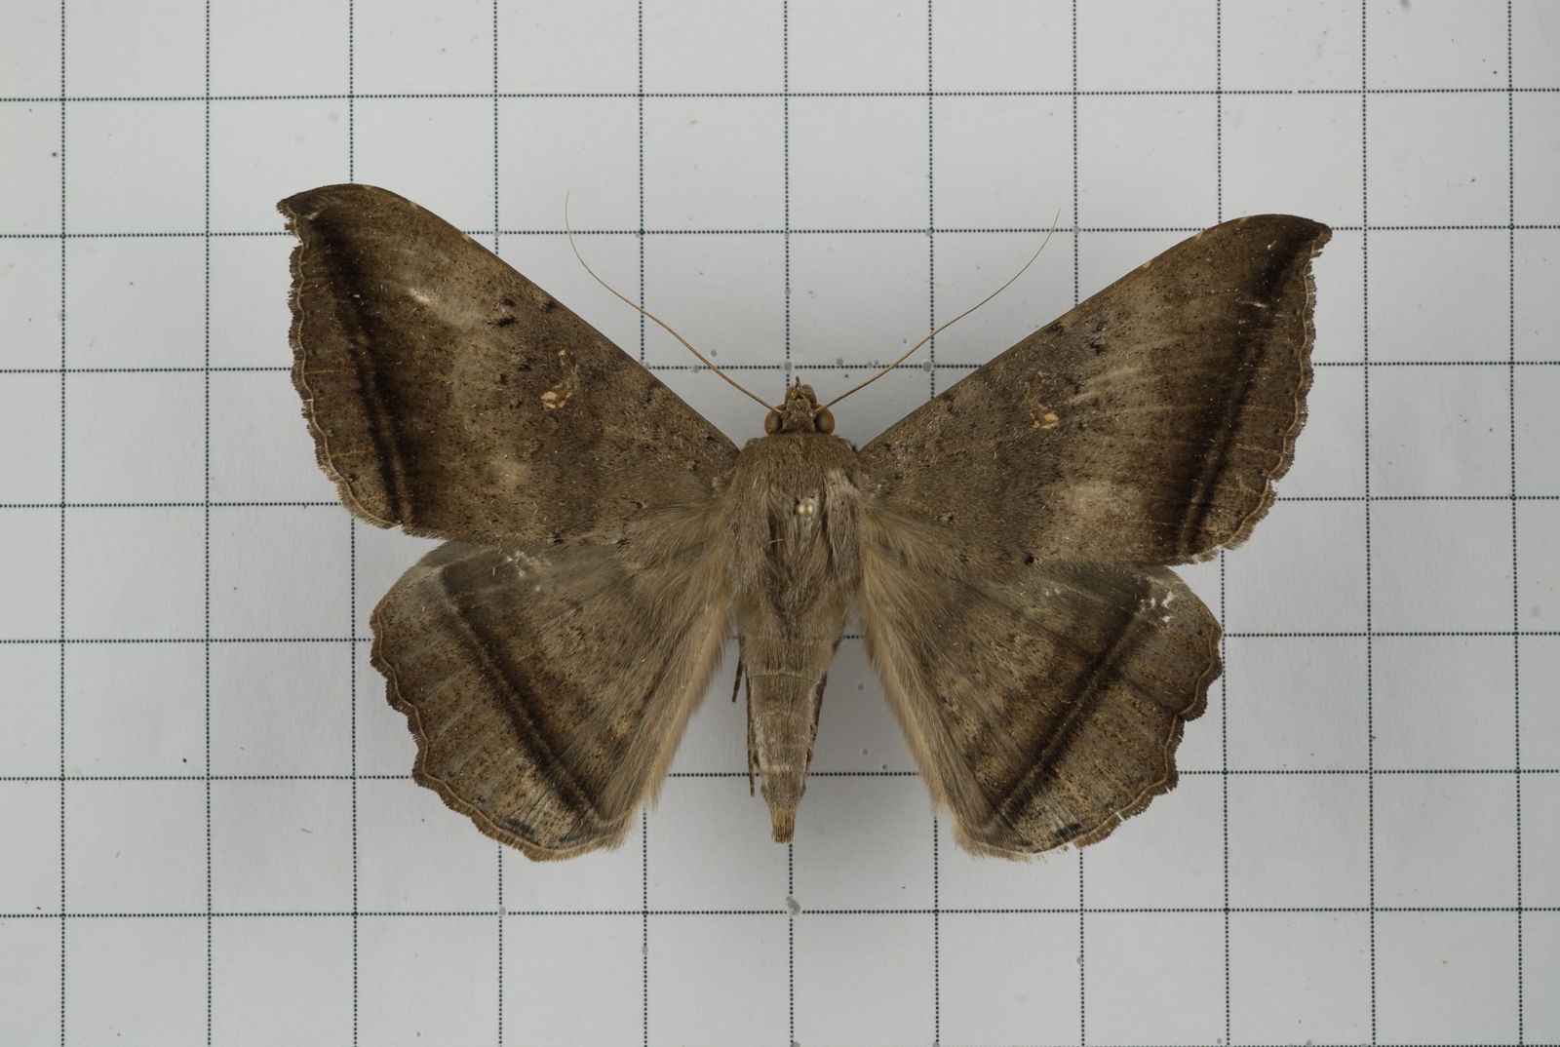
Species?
Hulodes caranea
